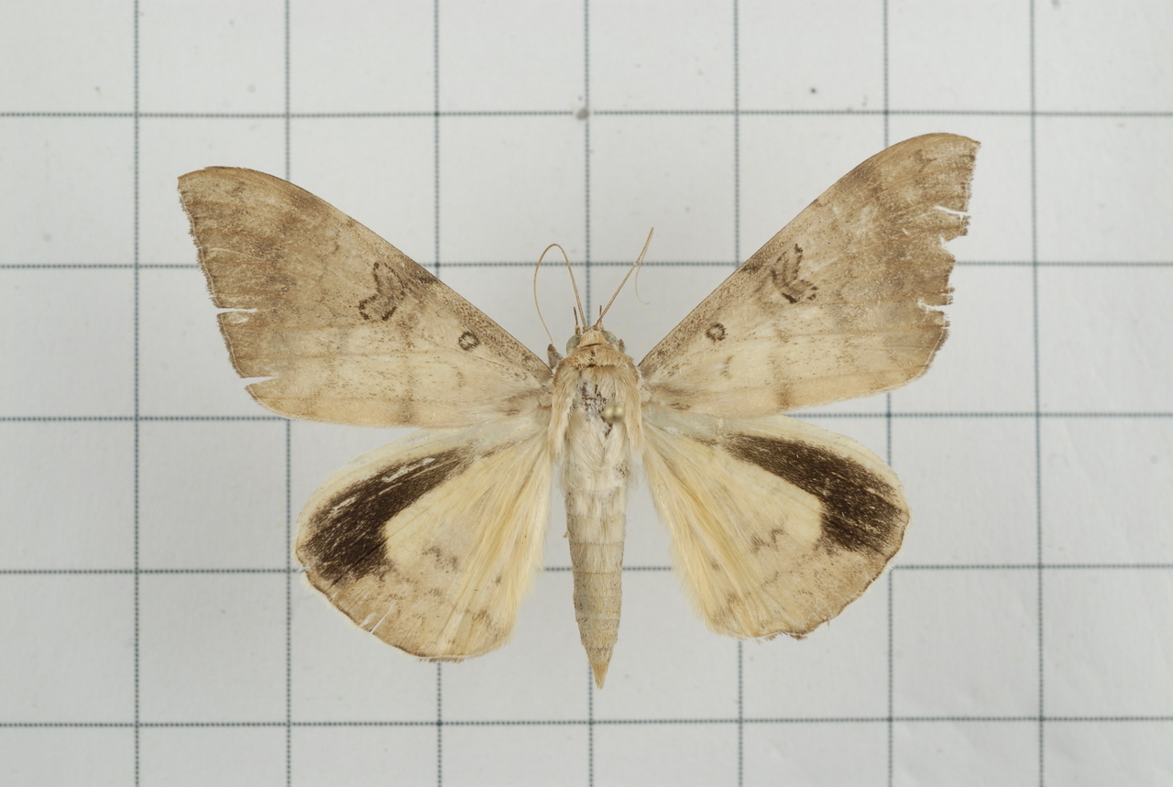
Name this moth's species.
Oxyodes scrobiculata
